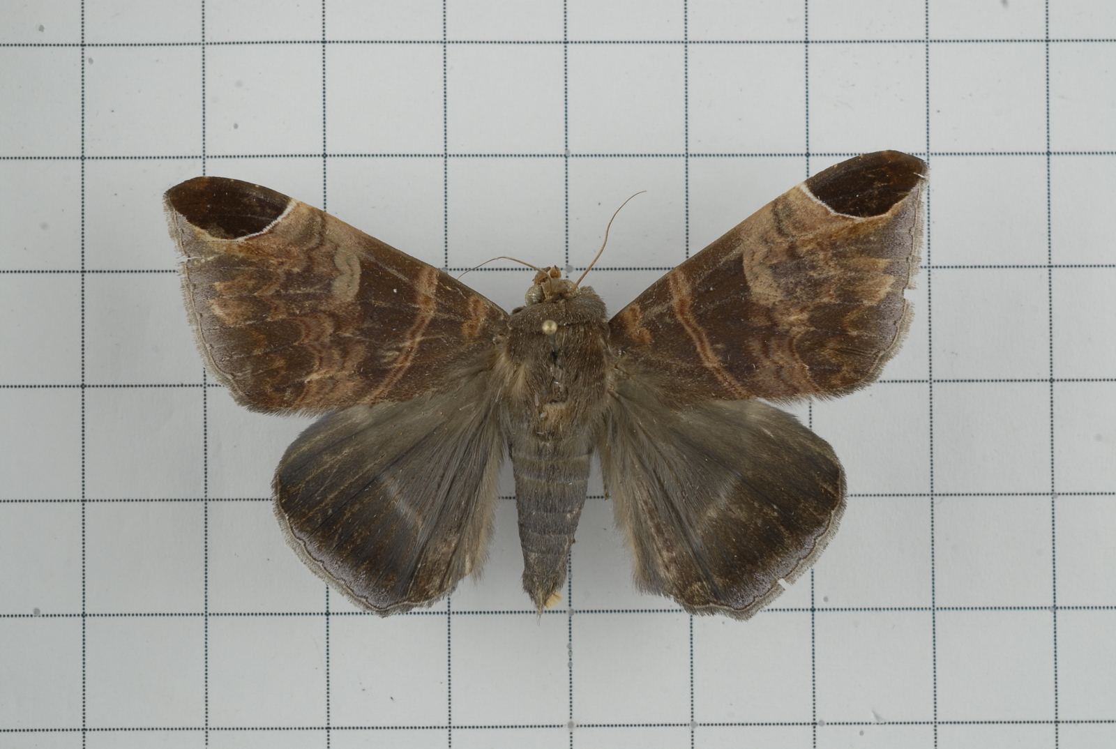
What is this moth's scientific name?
Pindara illibata
